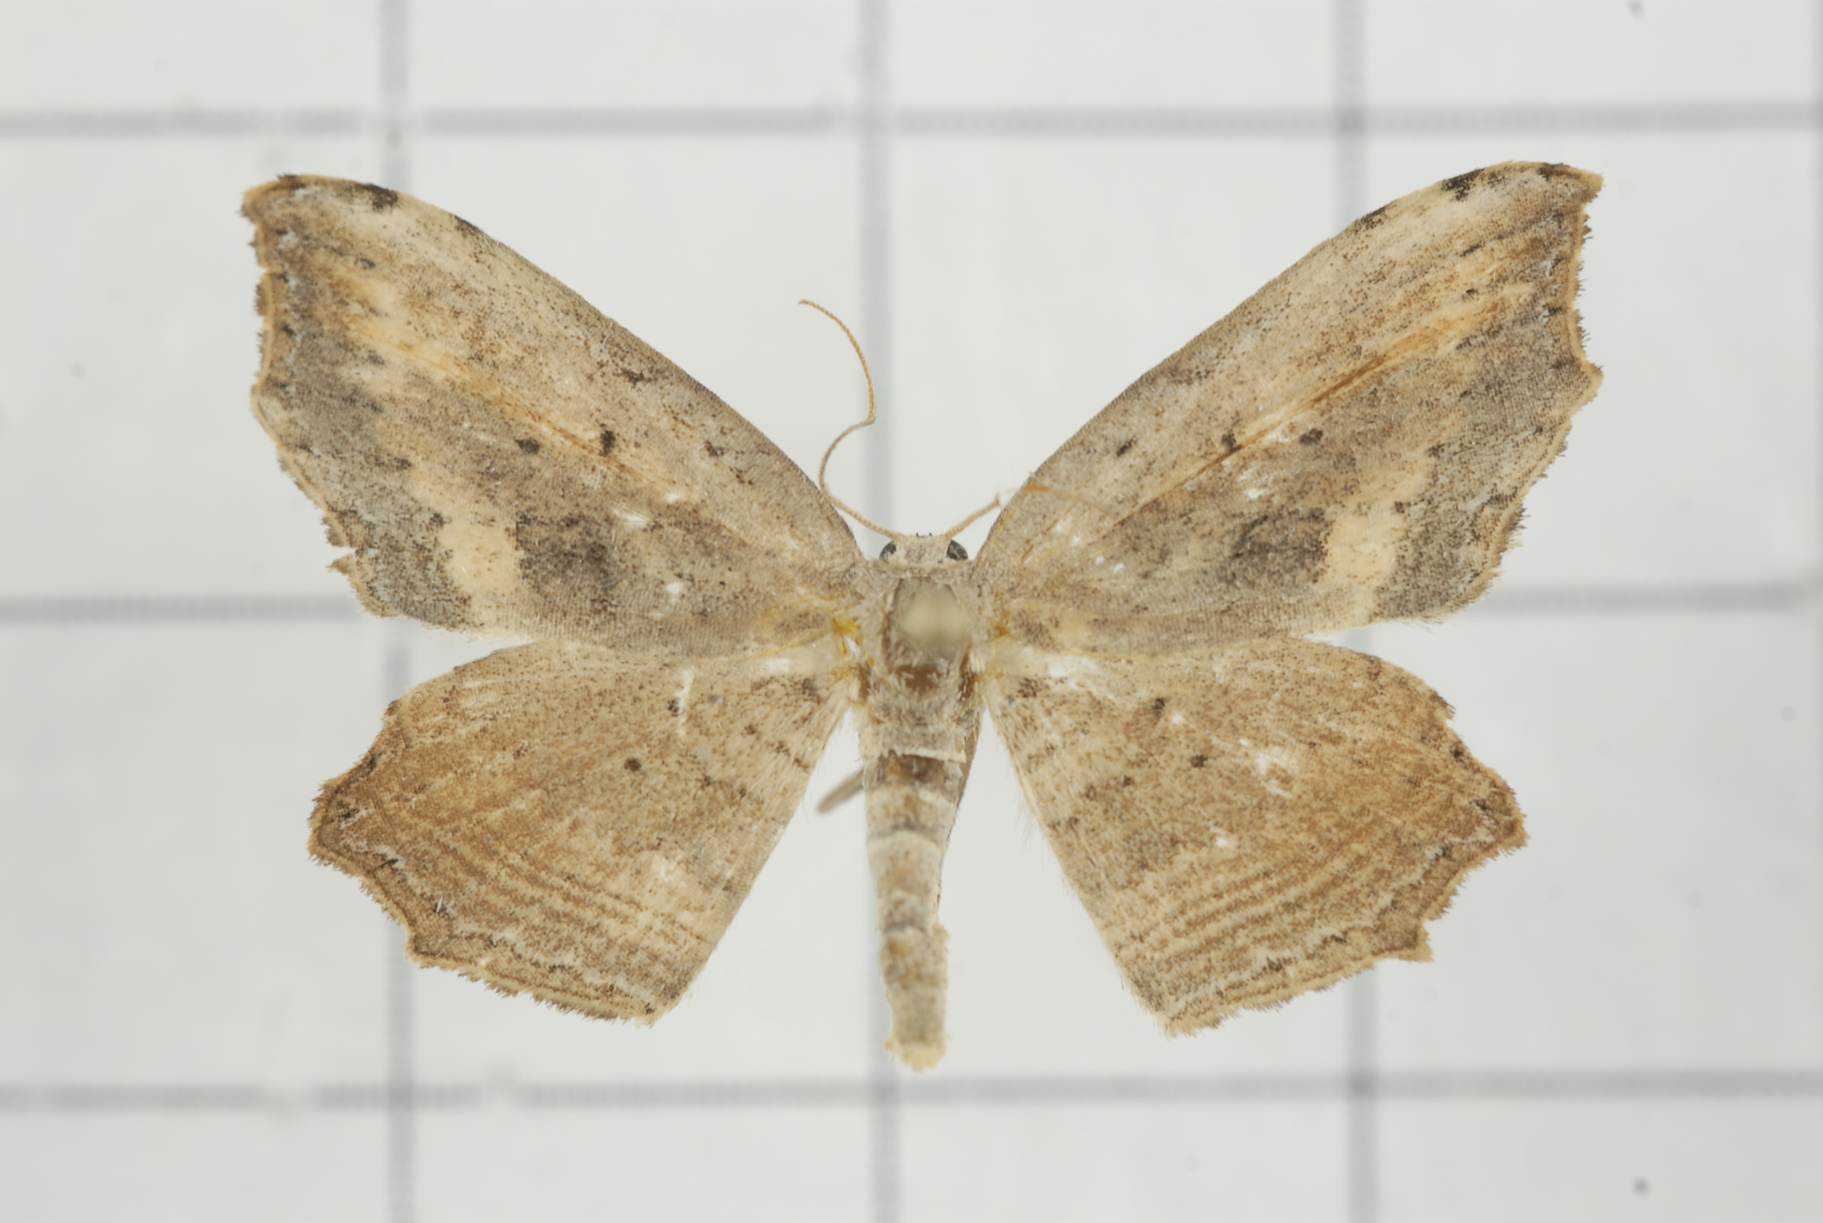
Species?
Phalacra strigata insulicola
